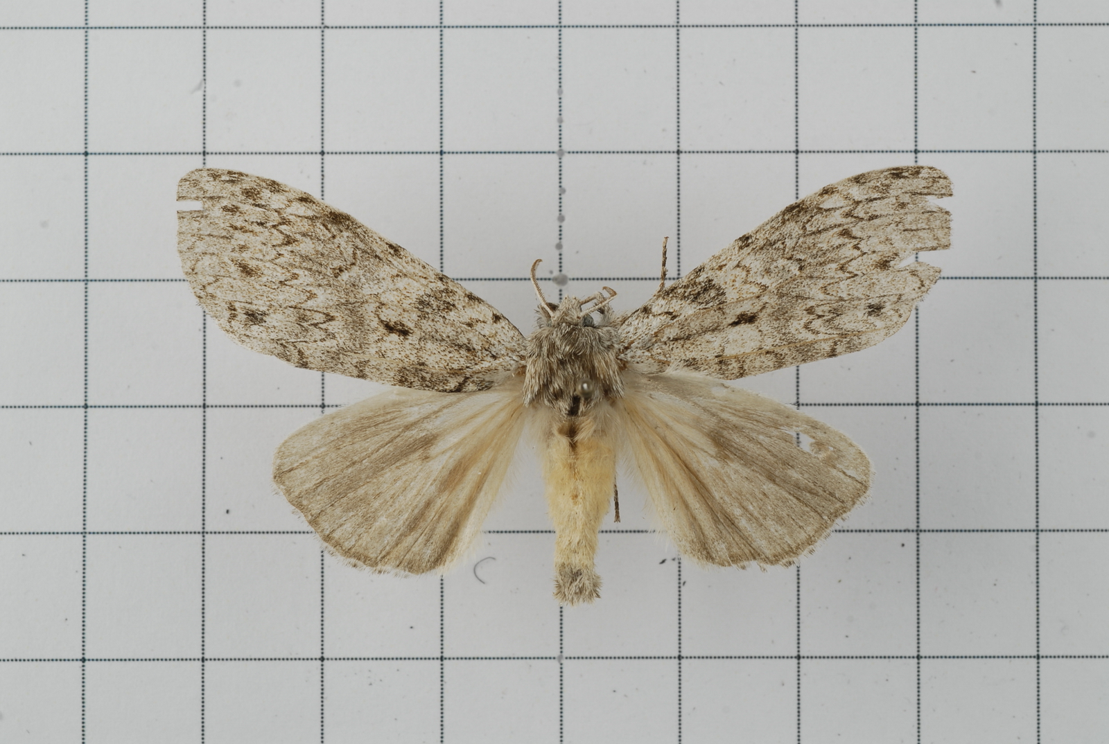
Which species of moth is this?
Calliteara arizana
